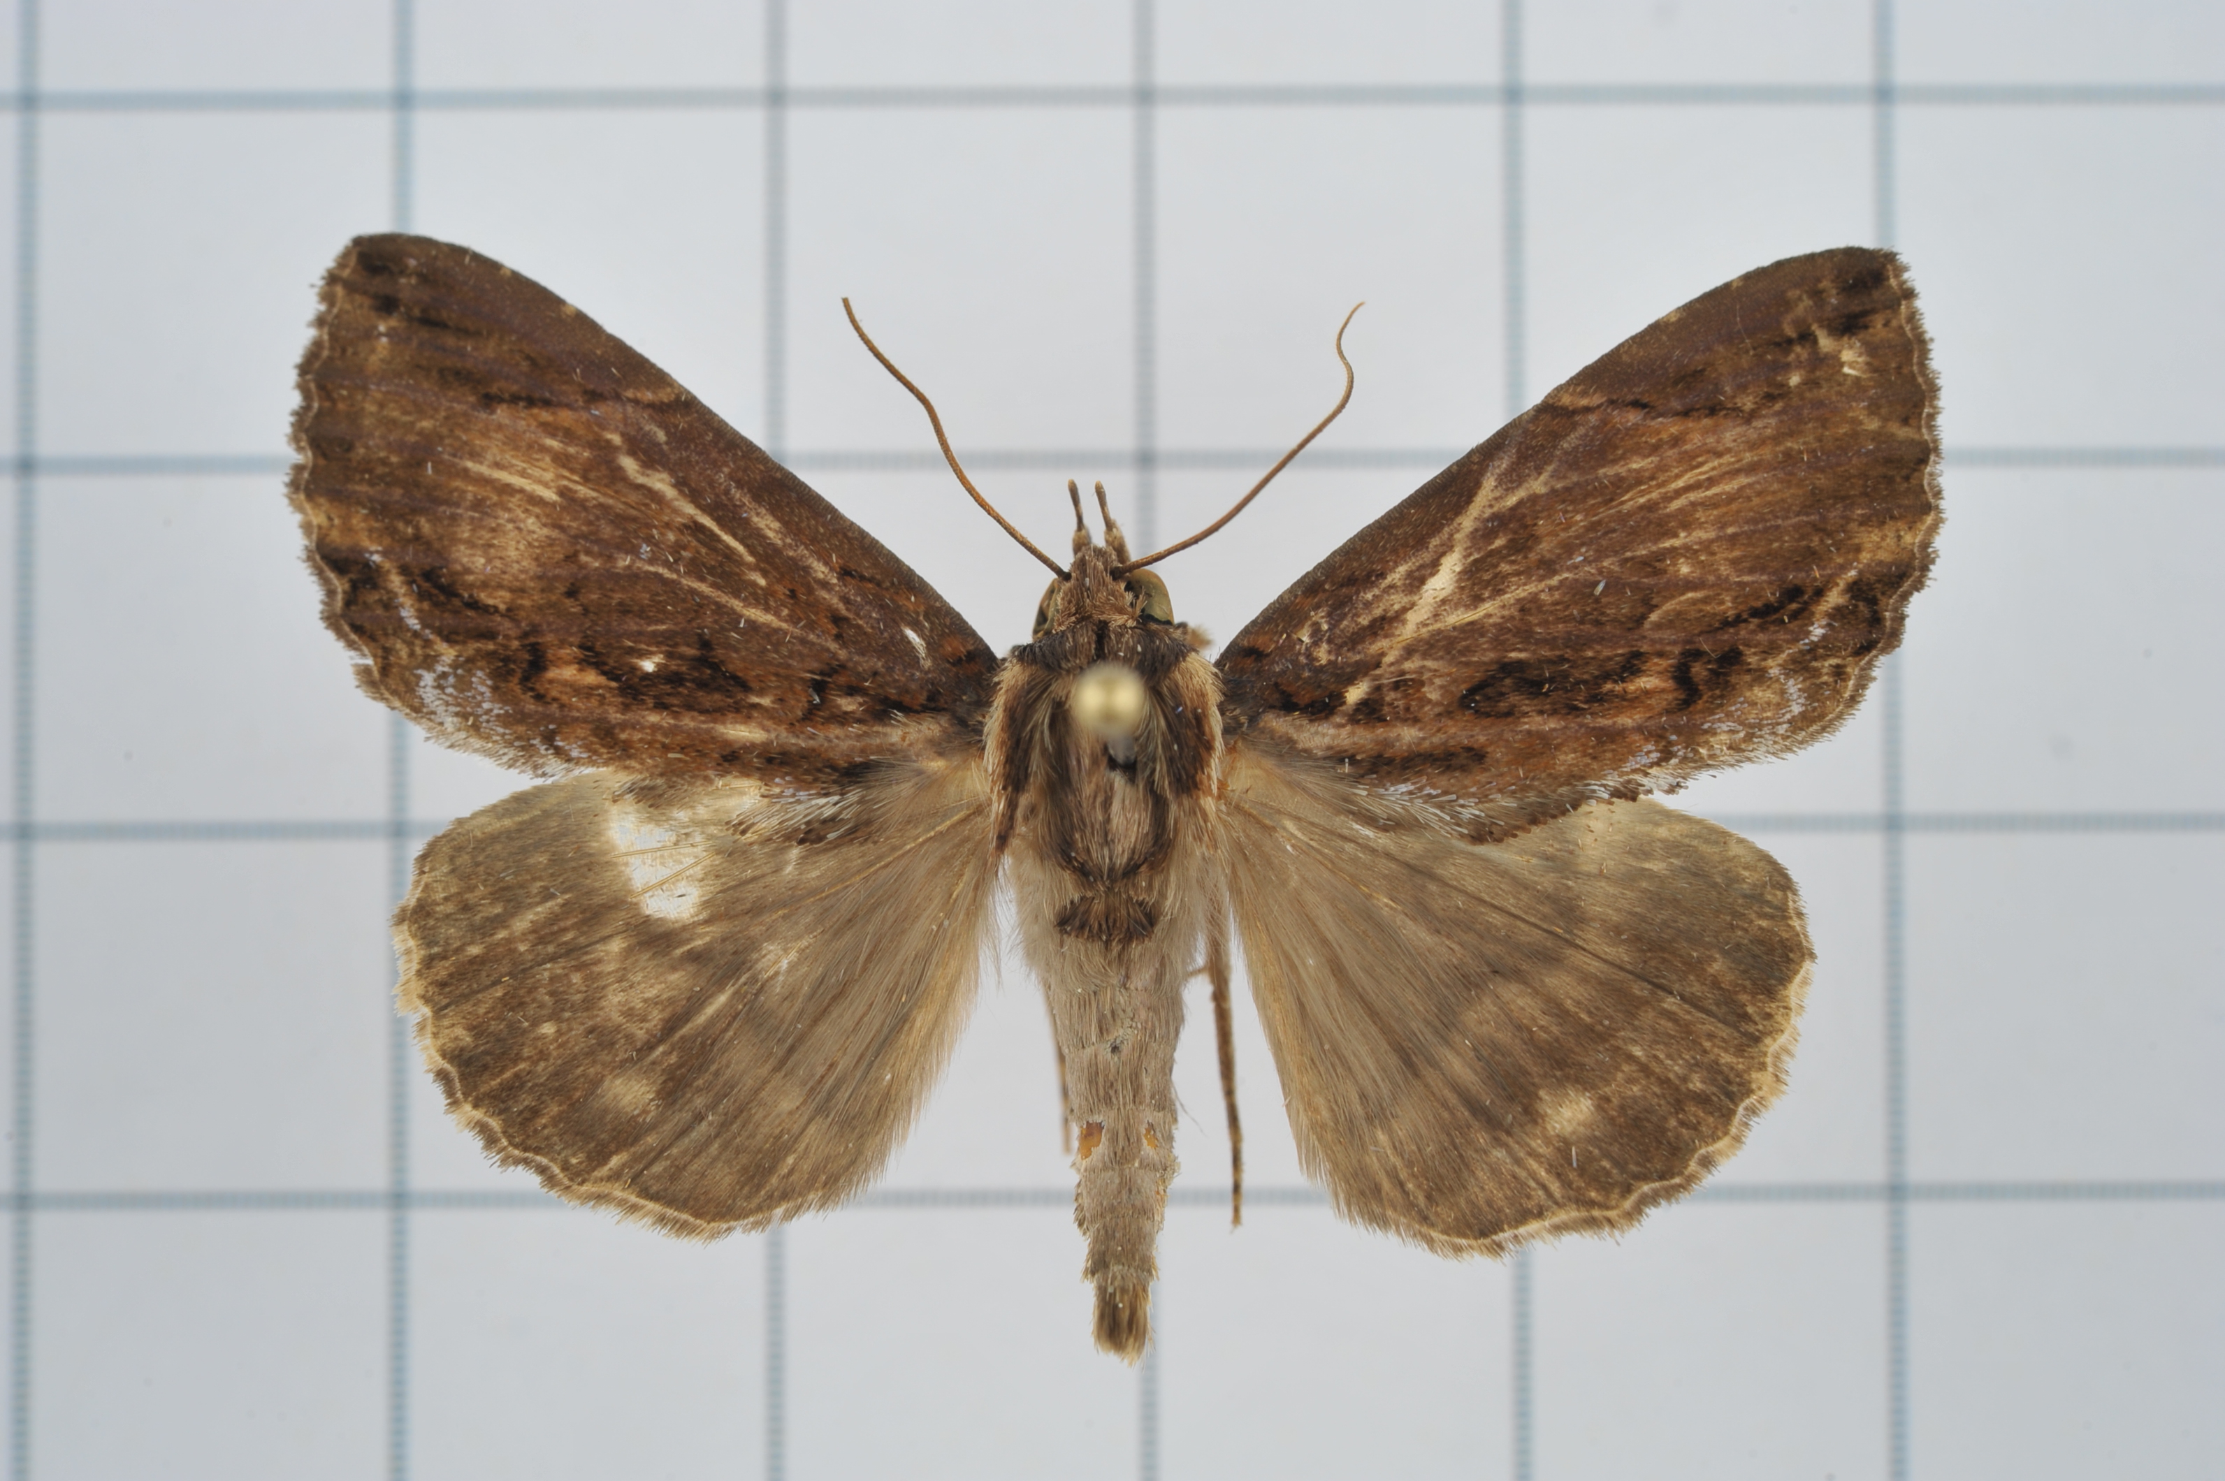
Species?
Ercheia umbrosa
